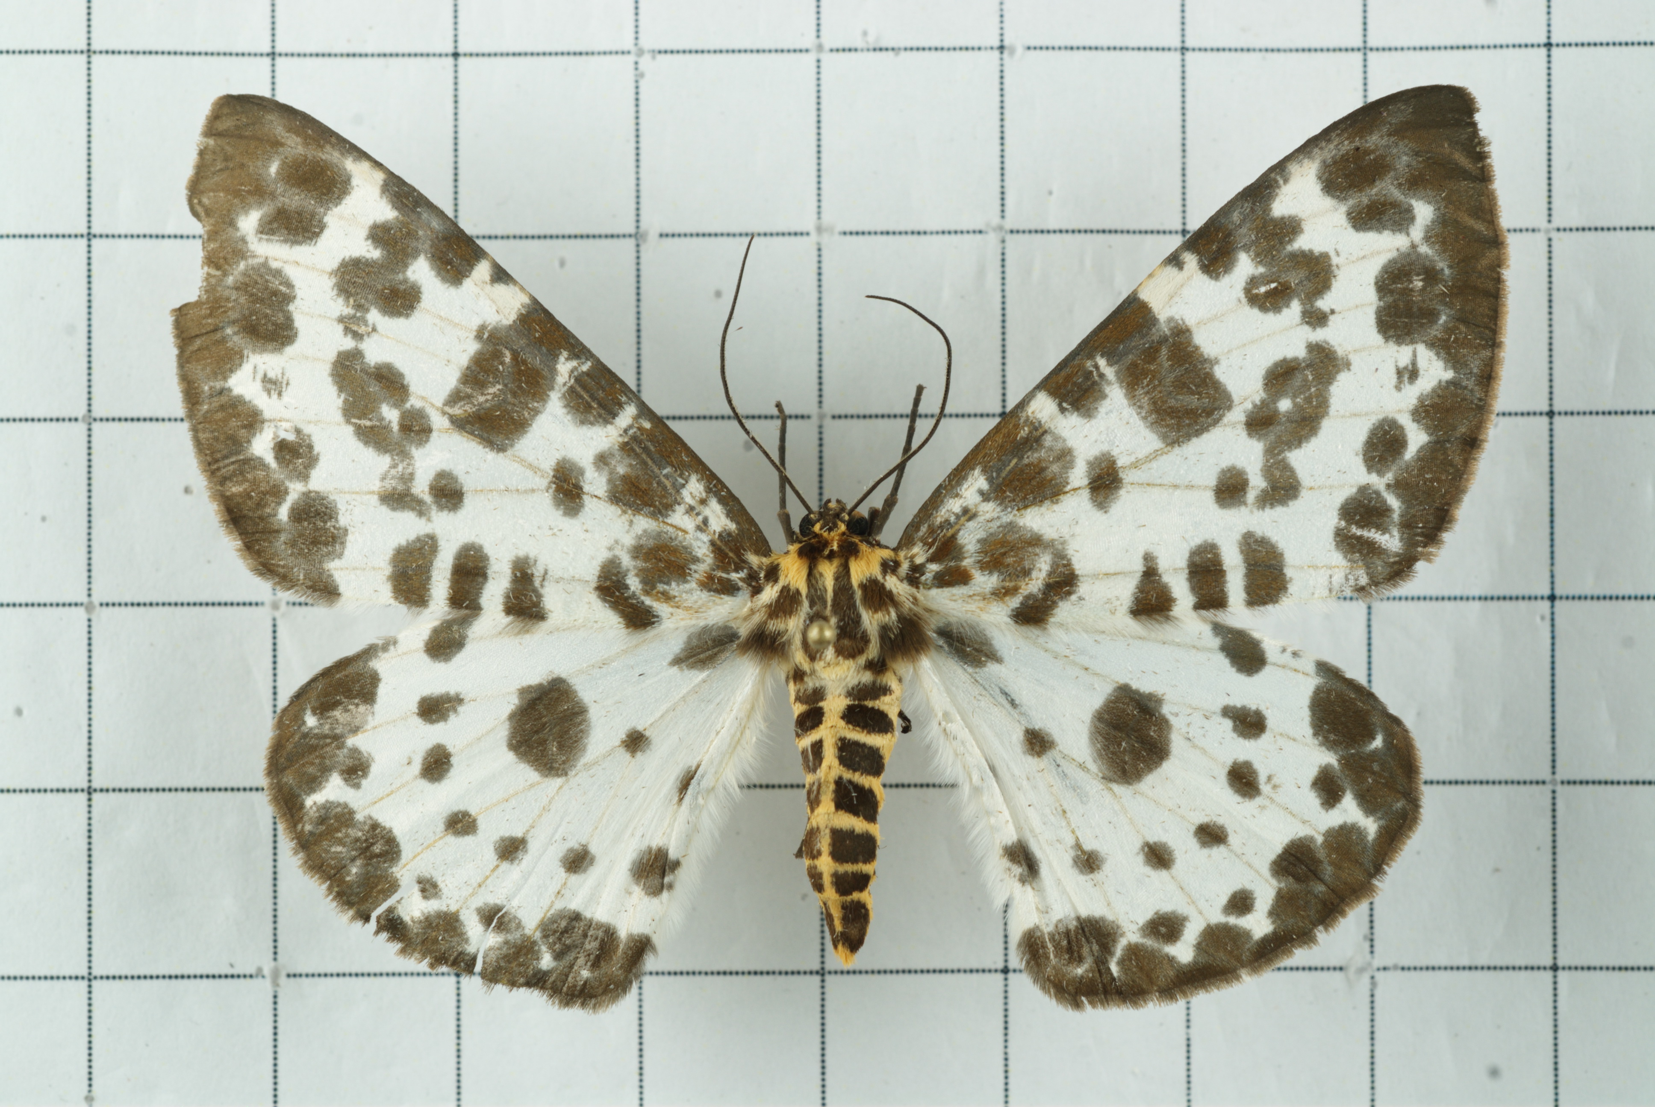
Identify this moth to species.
Parapercnia giraffata
